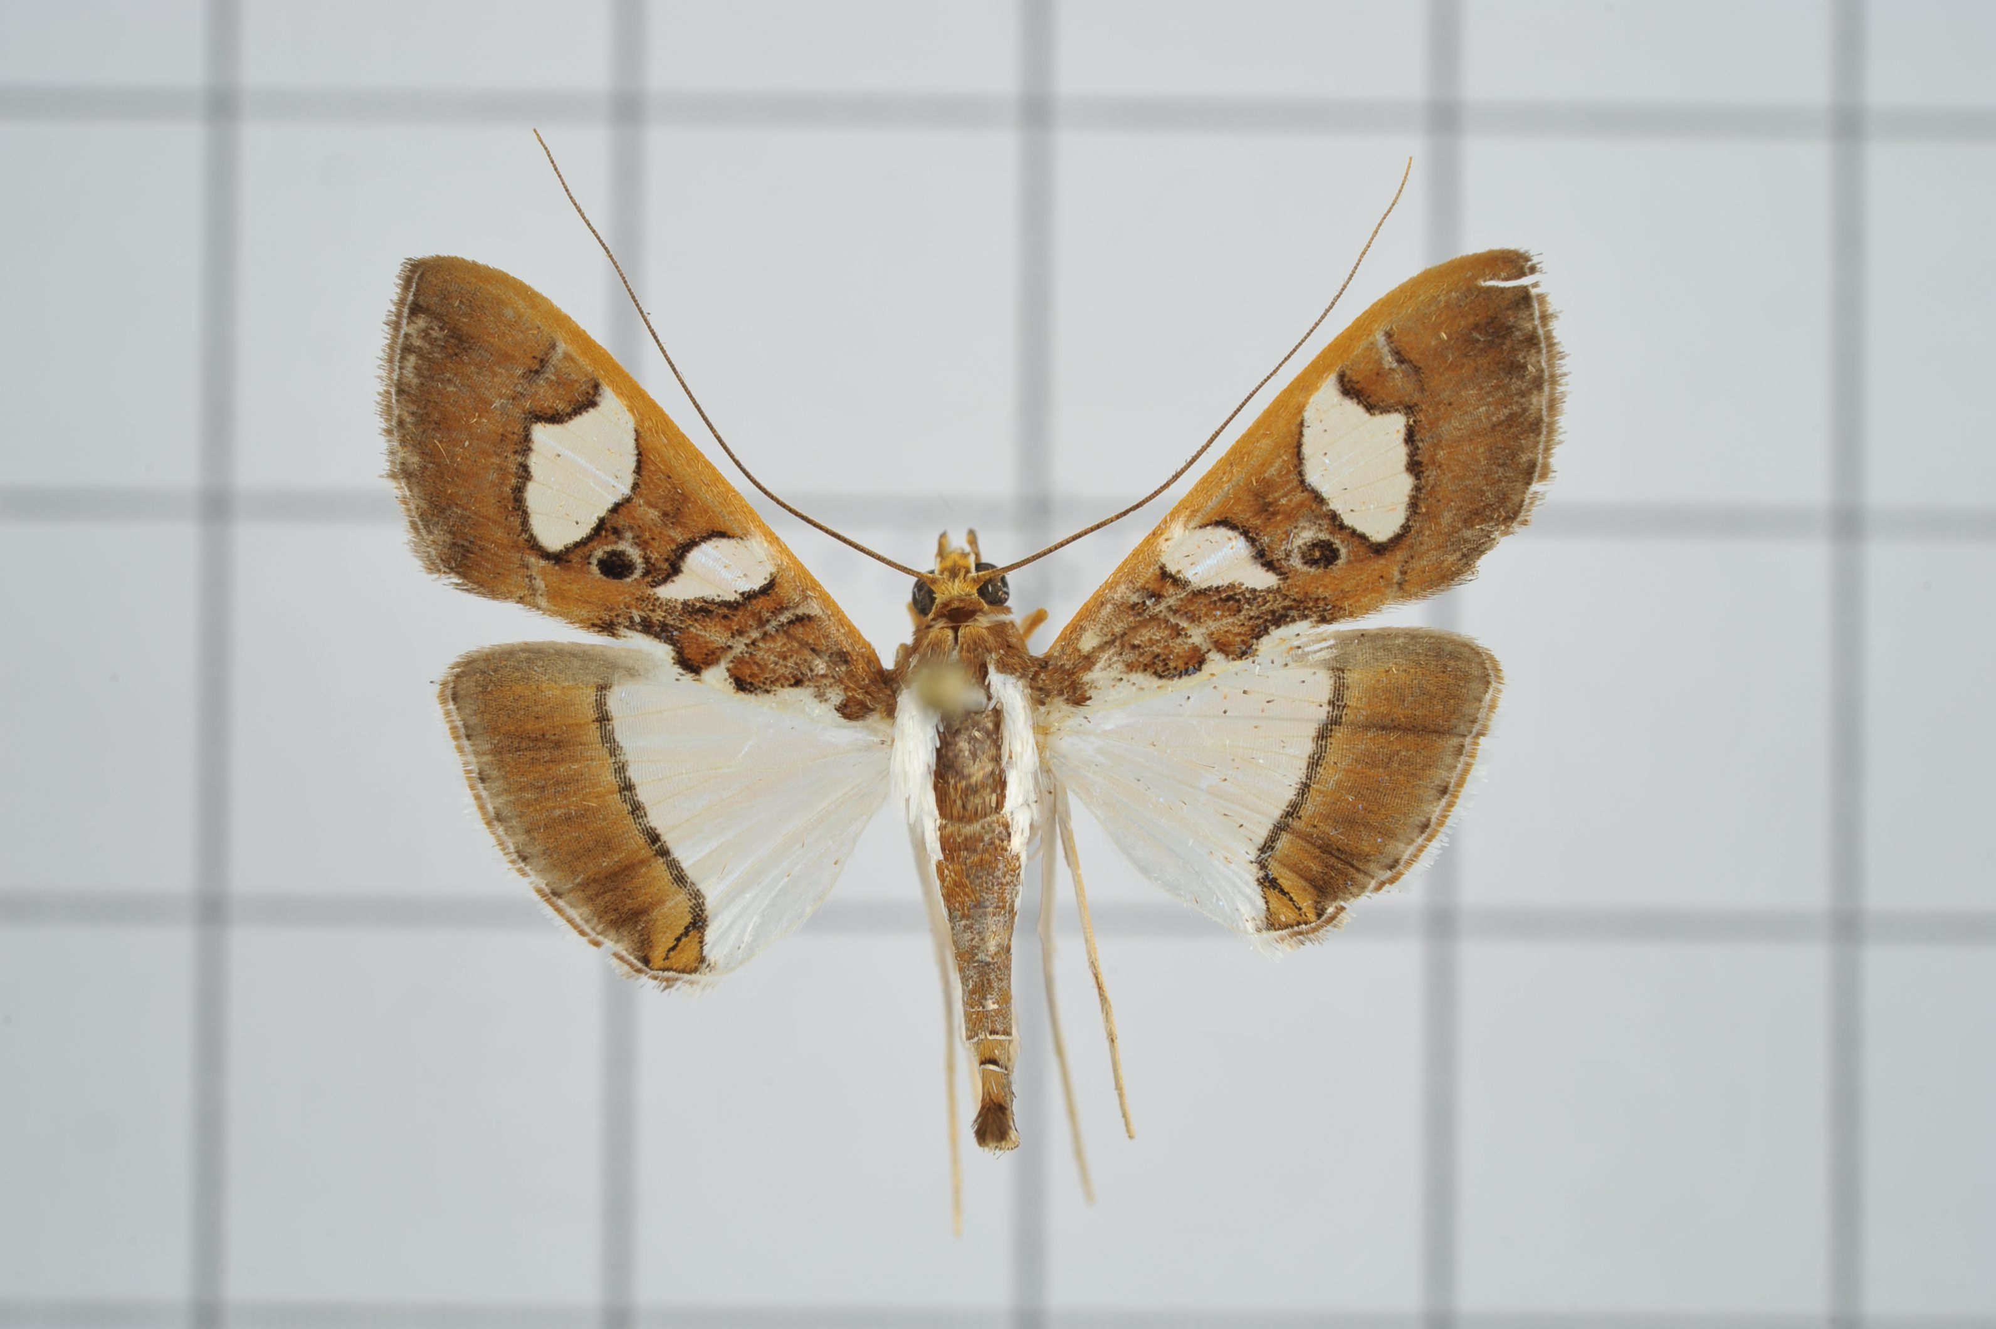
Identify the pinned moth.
Glyphodes bivitralis
